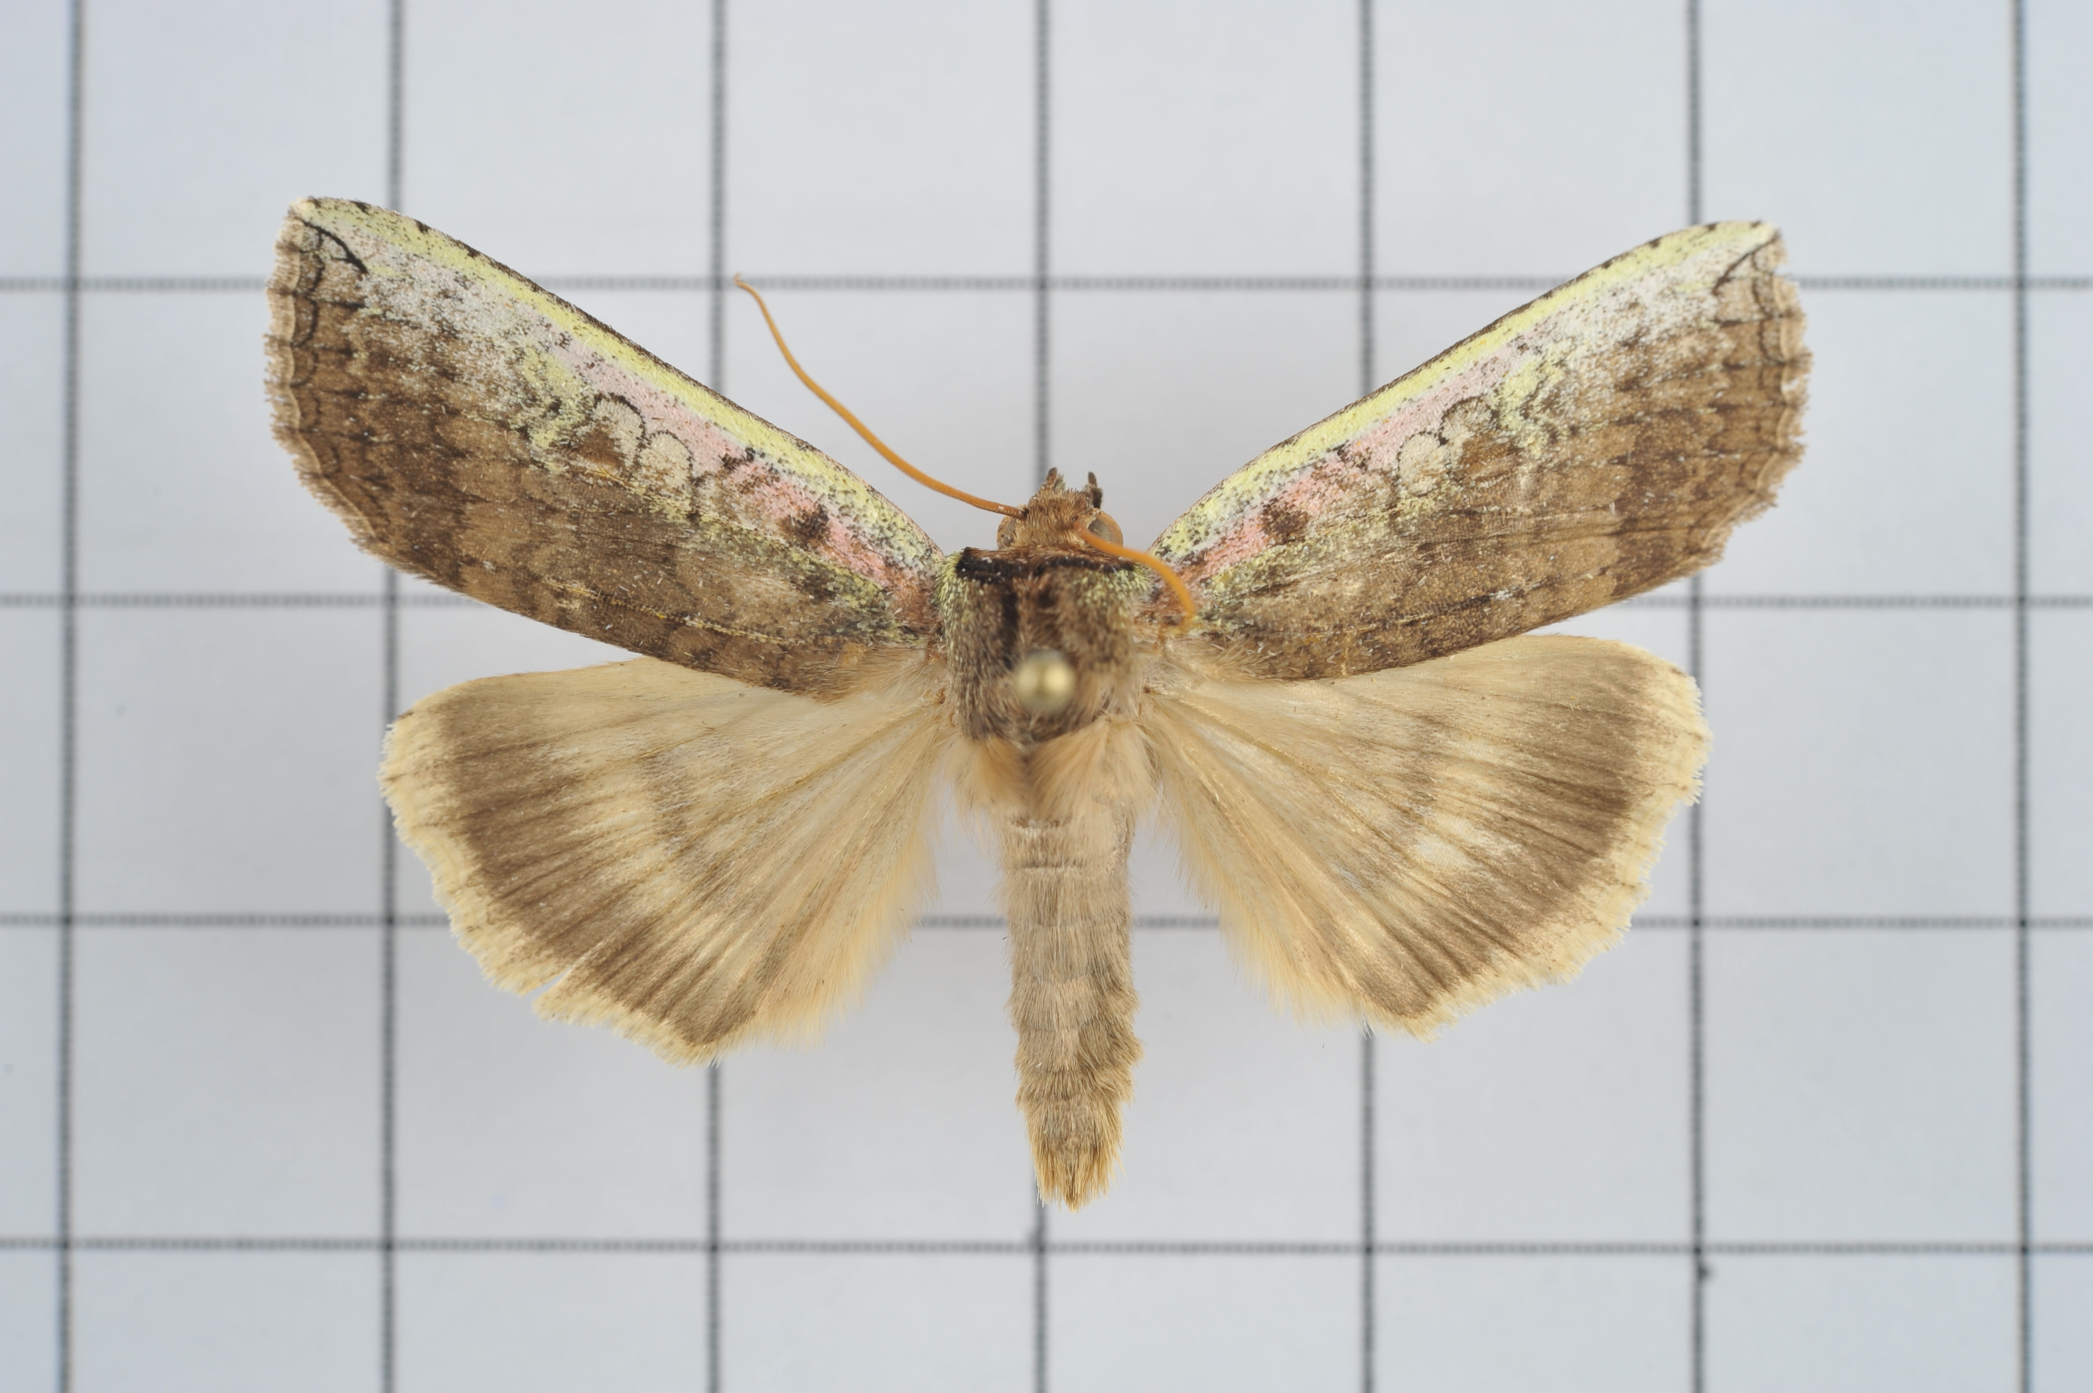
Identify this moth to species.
Tethea oberthueri taiwana
